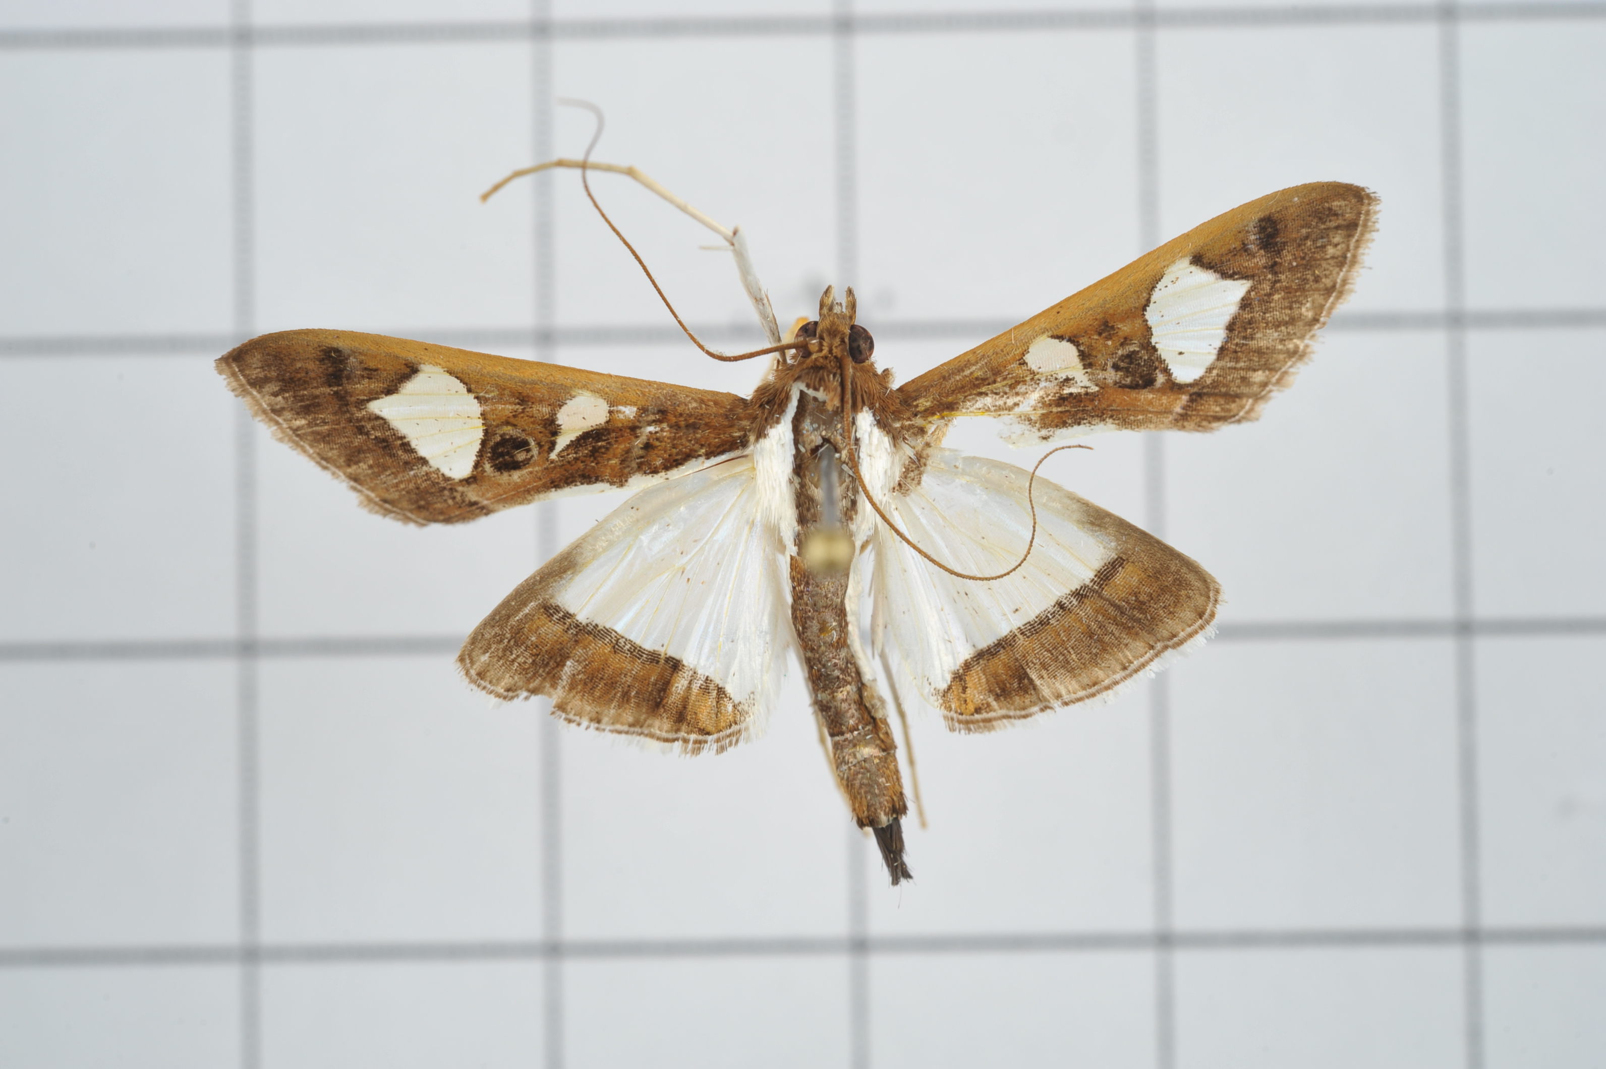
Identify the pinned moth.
Glyphodes bivitralis
